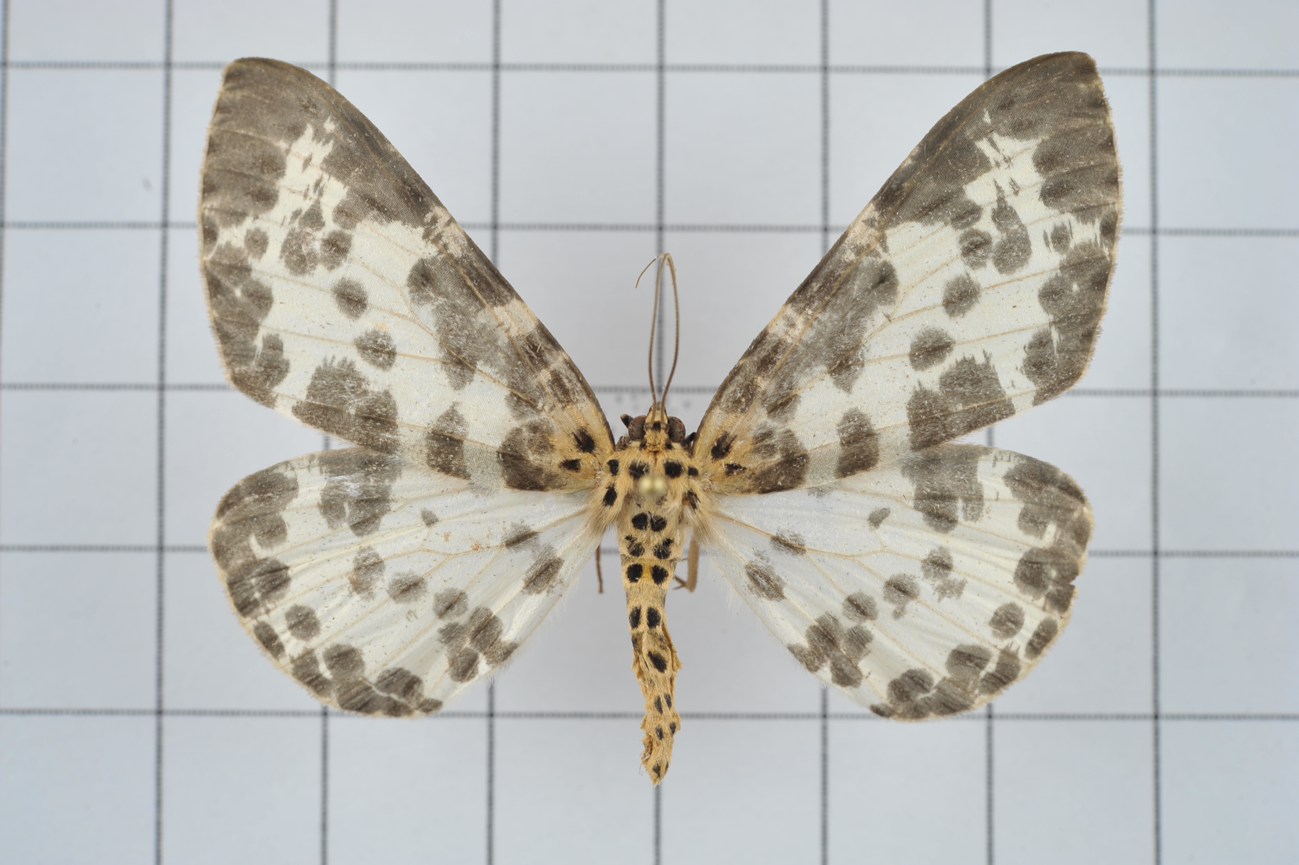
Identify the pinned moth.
Percnia luridaria nominoneura
